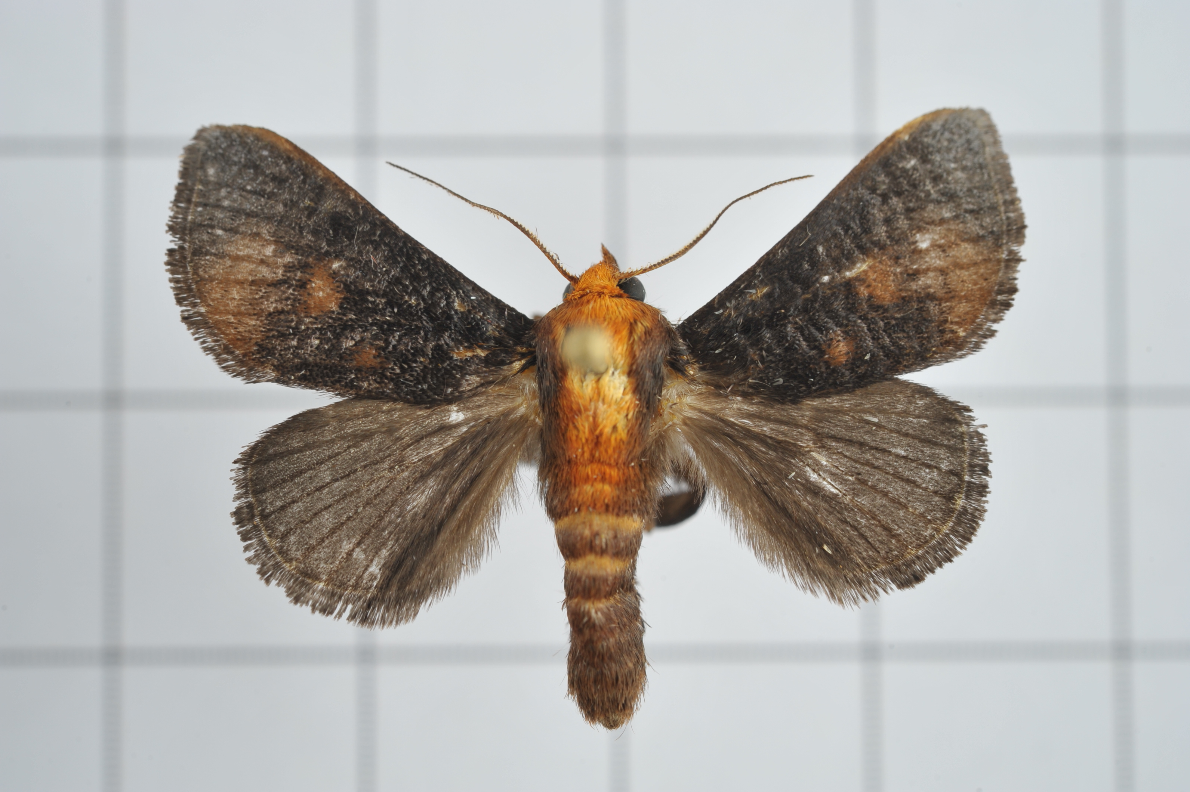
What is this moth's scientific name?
Iraga rugosa
